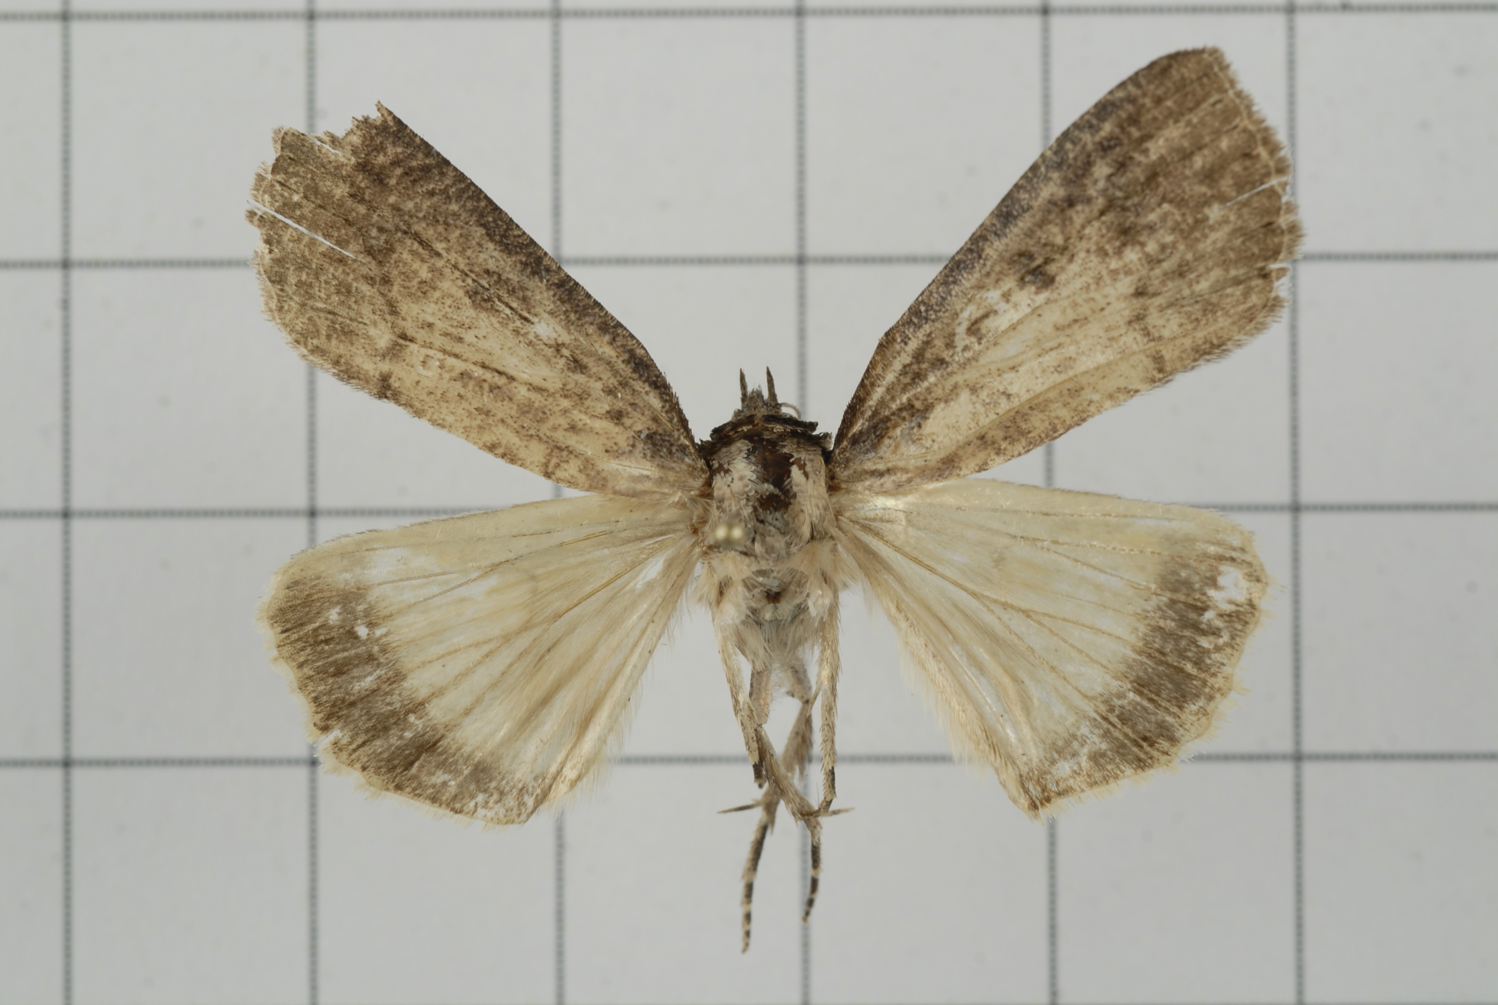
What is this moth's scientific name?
Perinaenia mingchyrica
